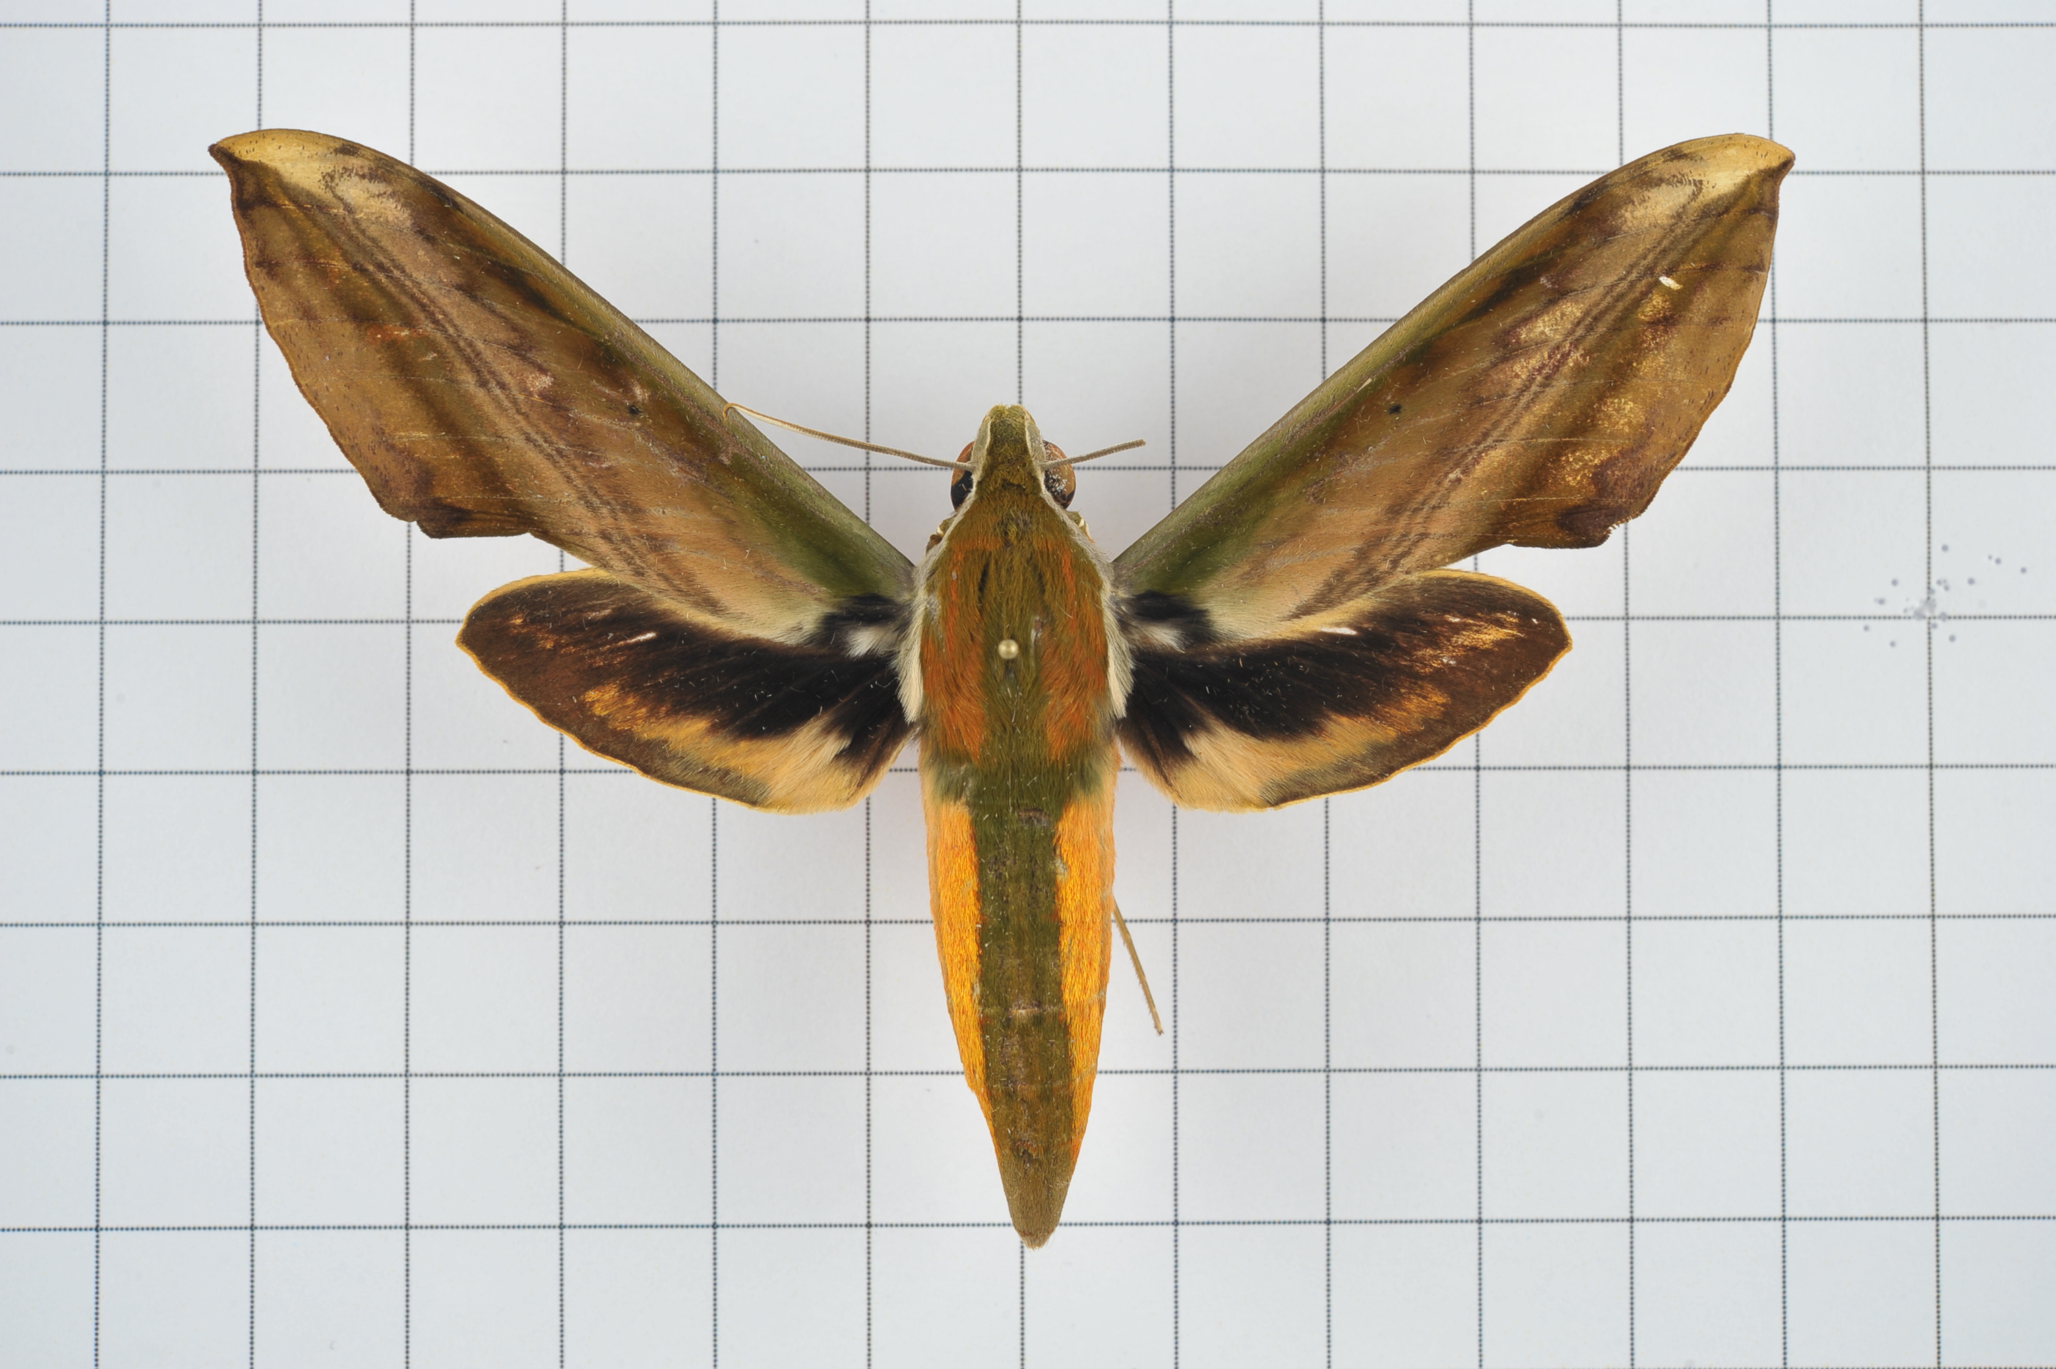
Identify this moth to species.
Theretra nessus nessus
